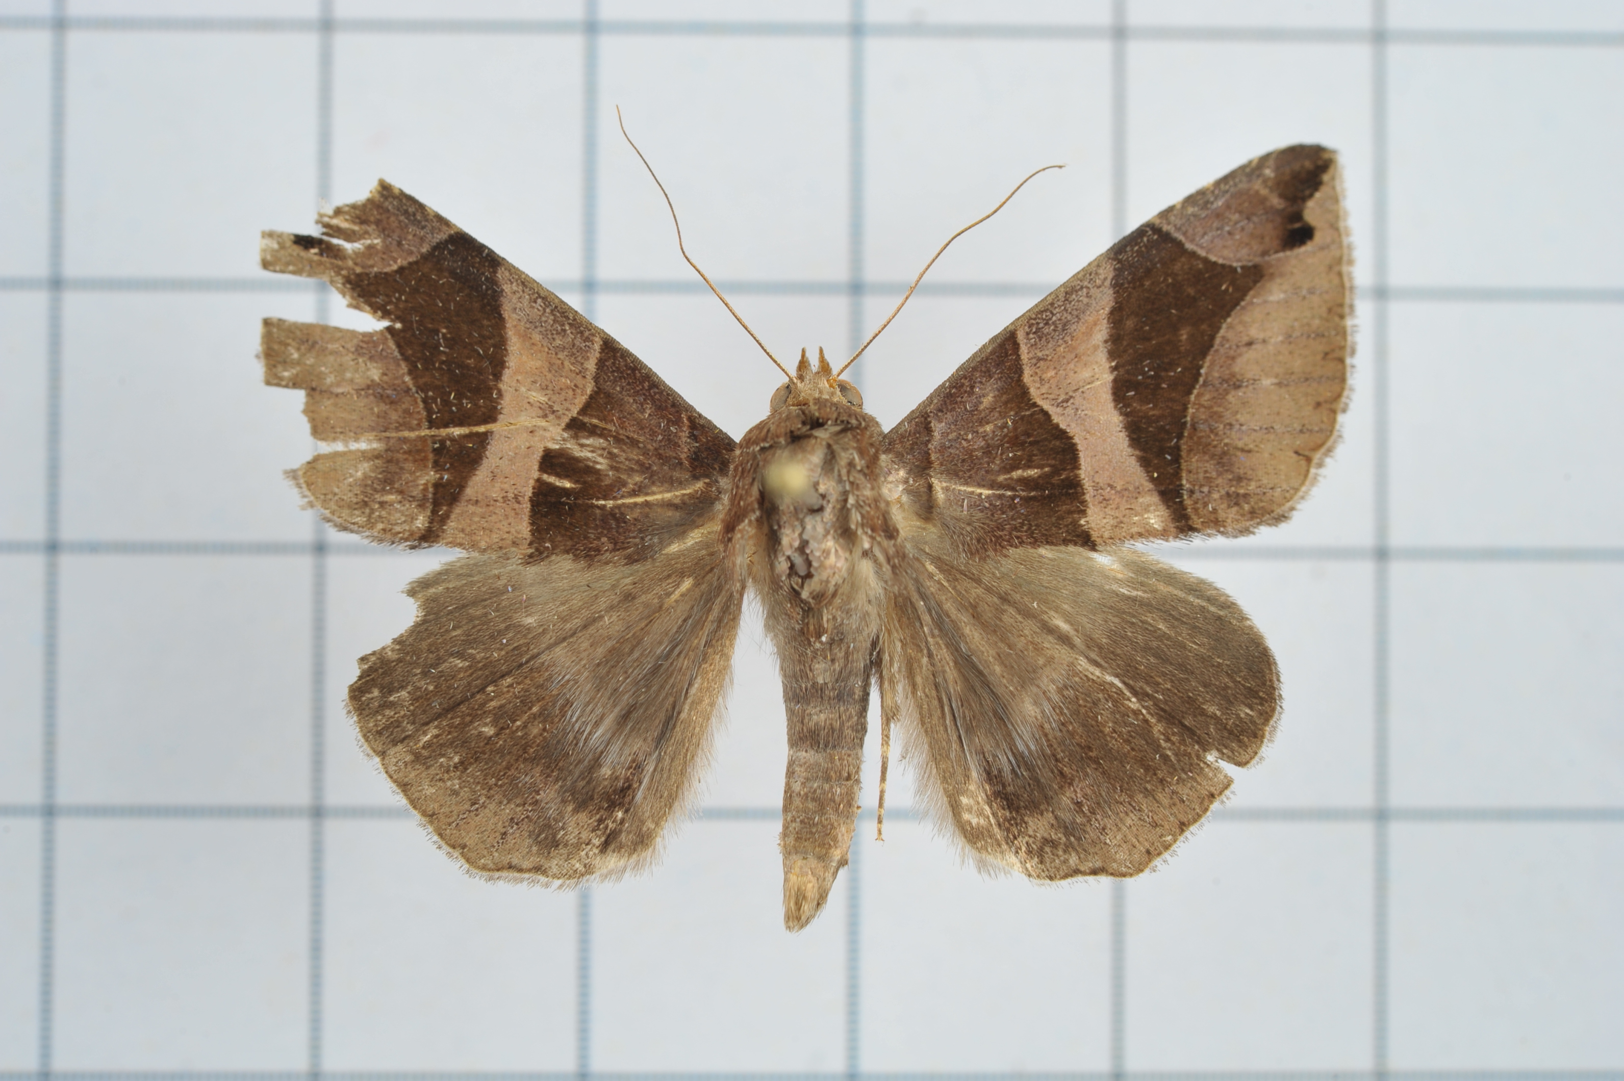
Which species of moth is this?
Bastilla arcuata
